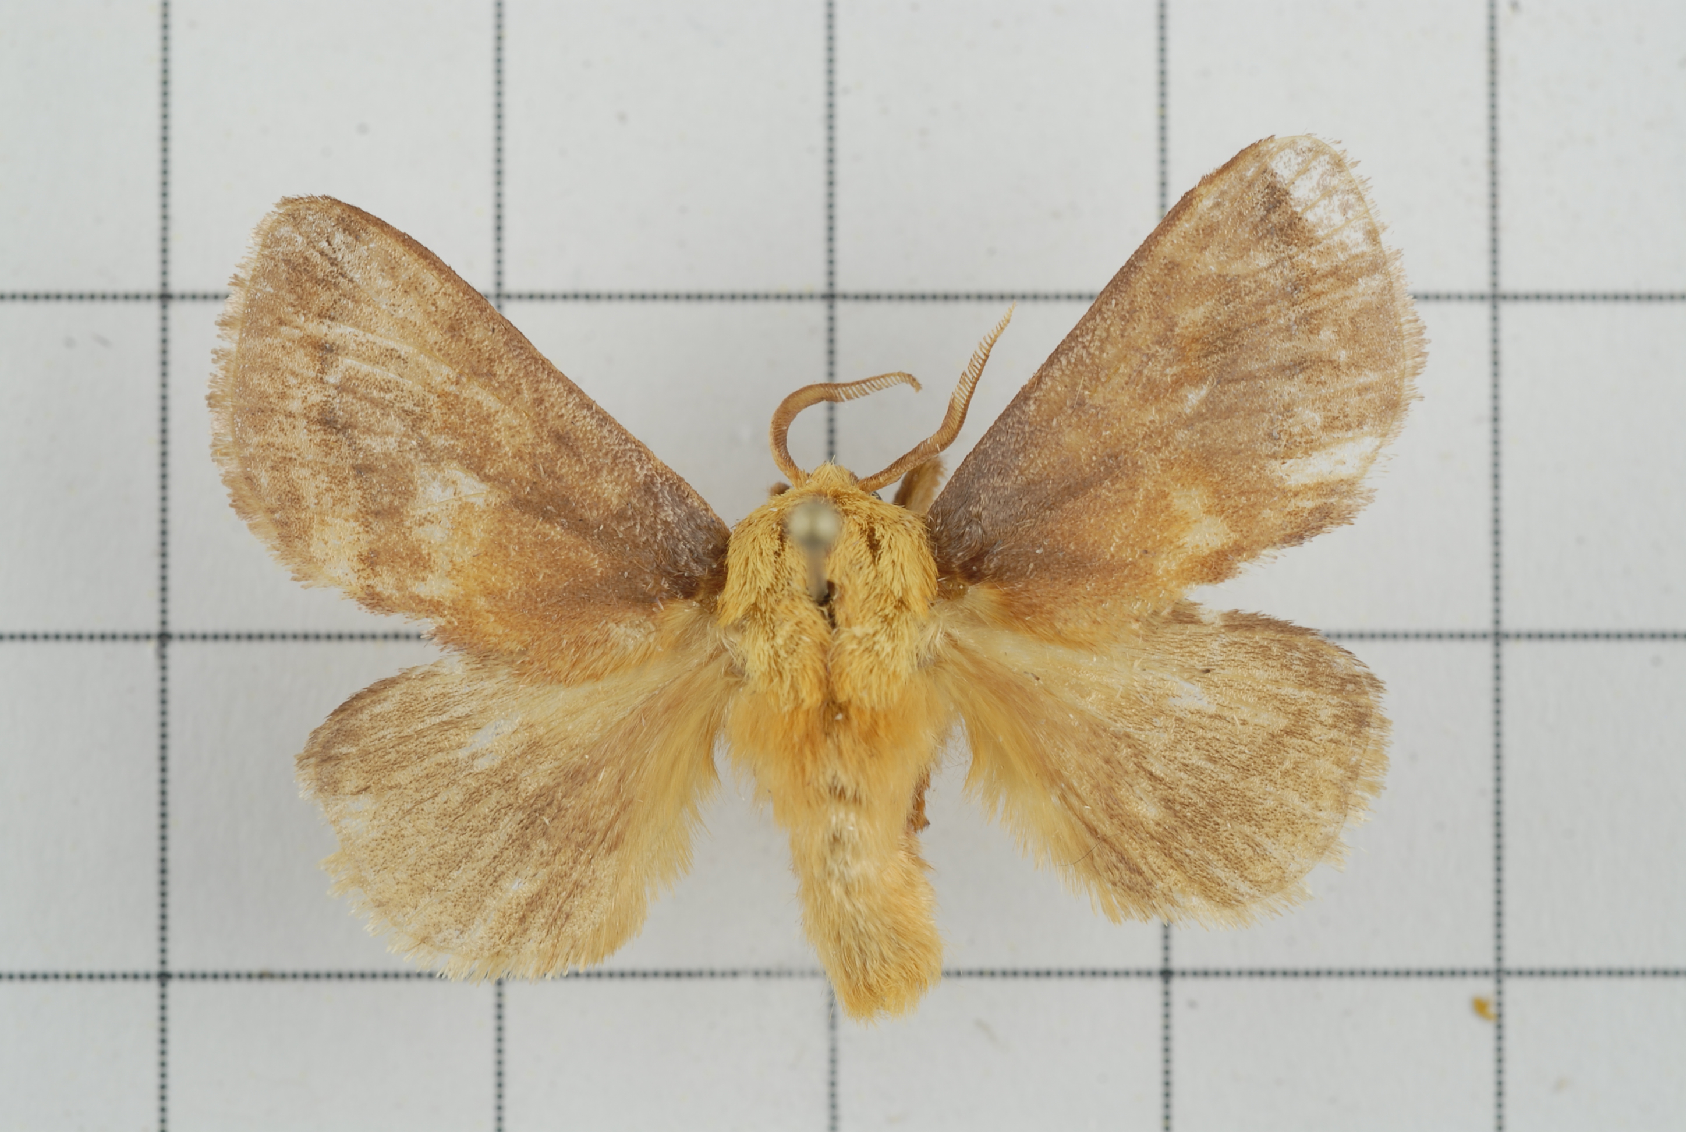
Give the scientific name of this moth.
Narosoideus flavidorsalis
